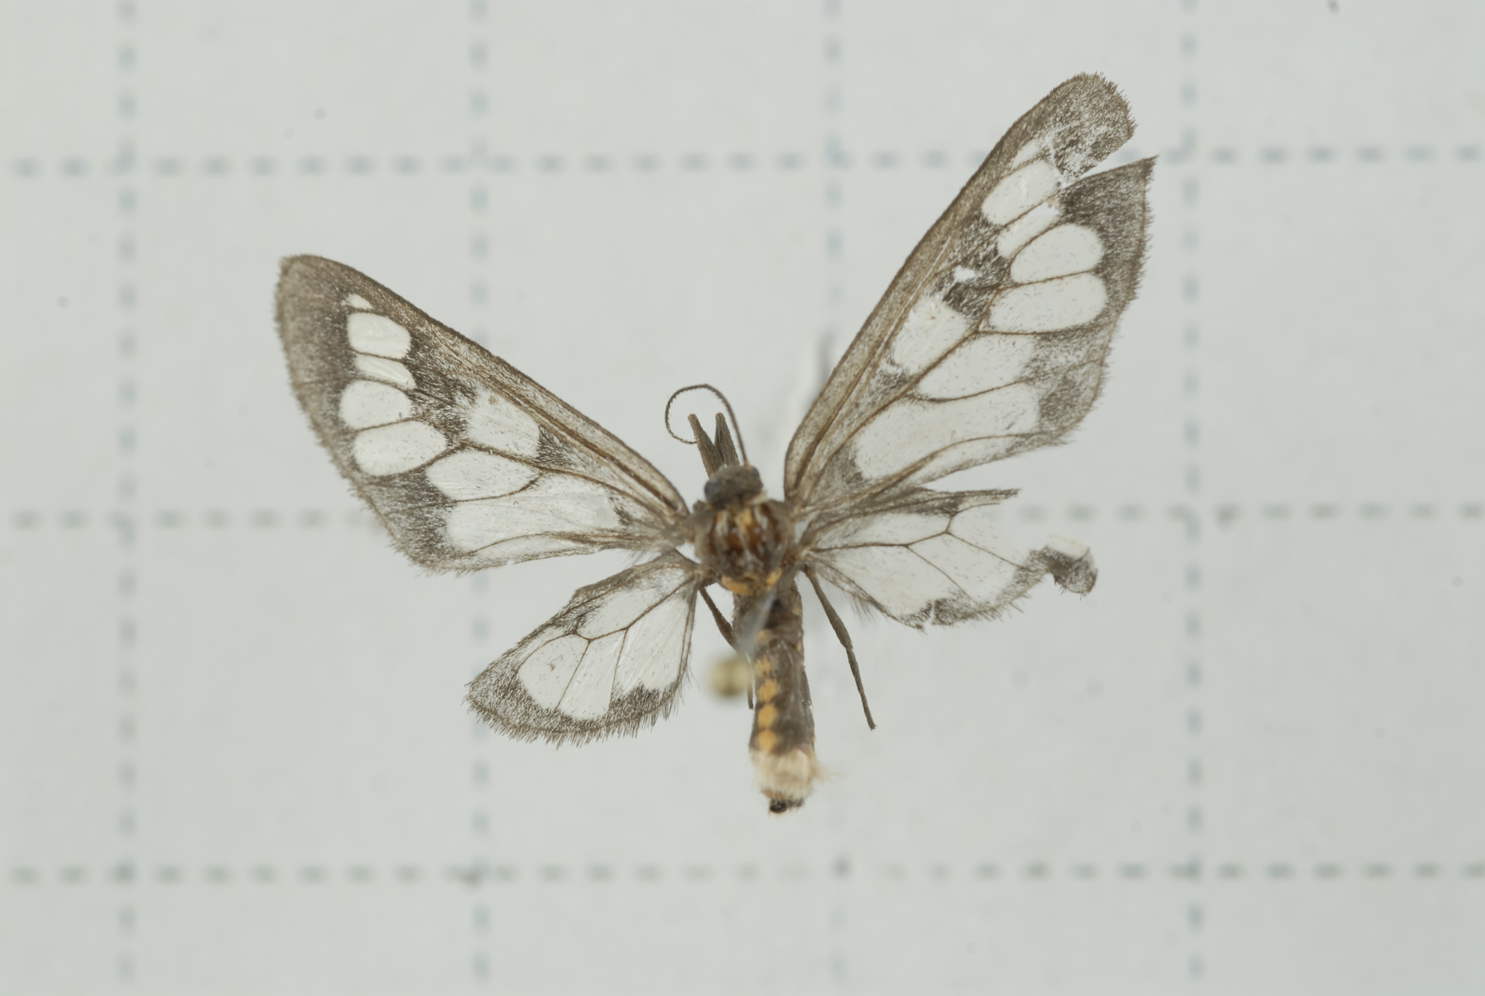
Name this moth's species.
Eressa confinis finitima
